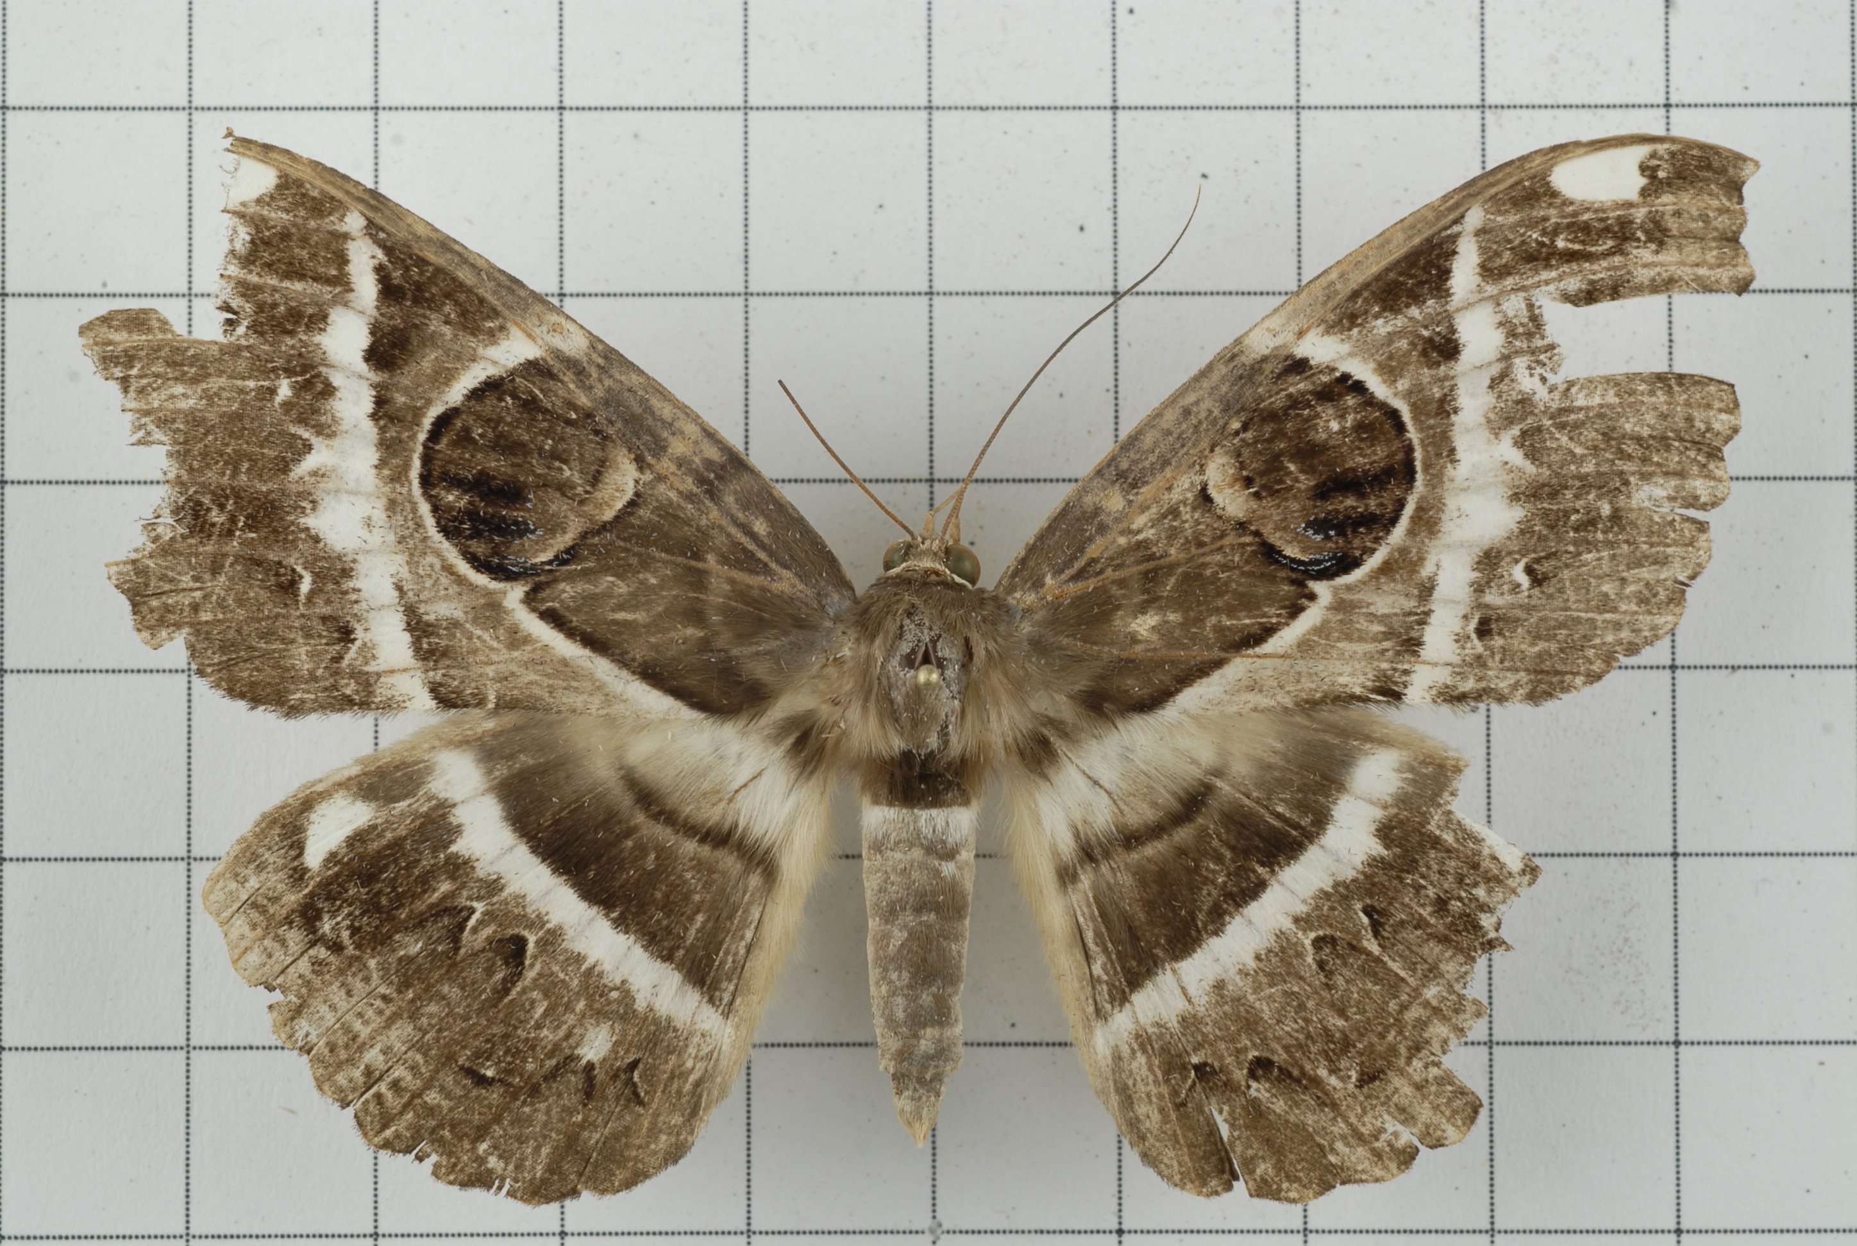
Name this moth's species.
Erebus ephesperis
